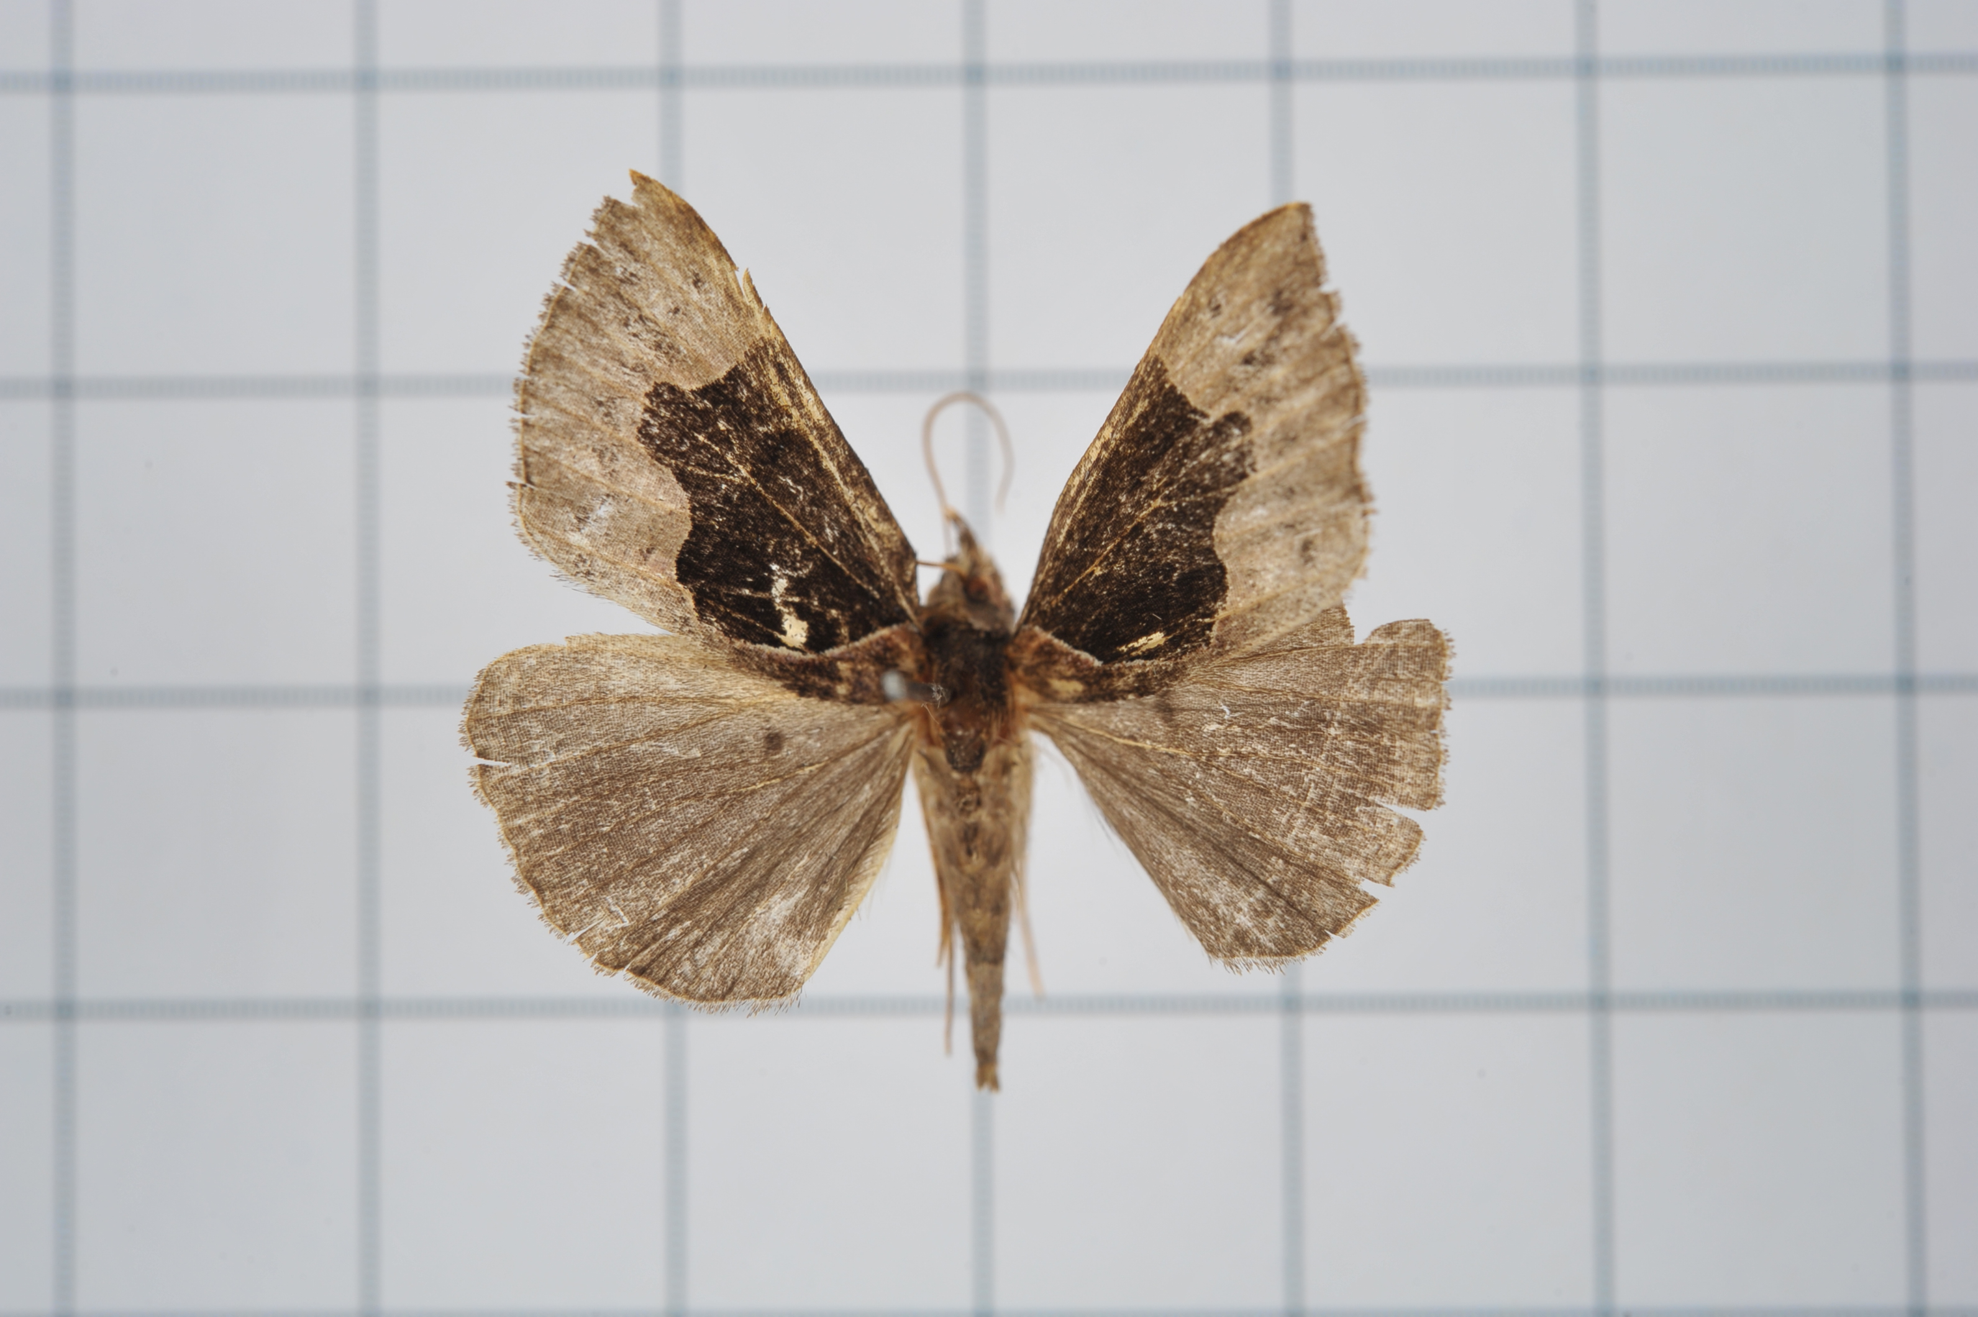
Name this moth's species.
Hypena vestita
